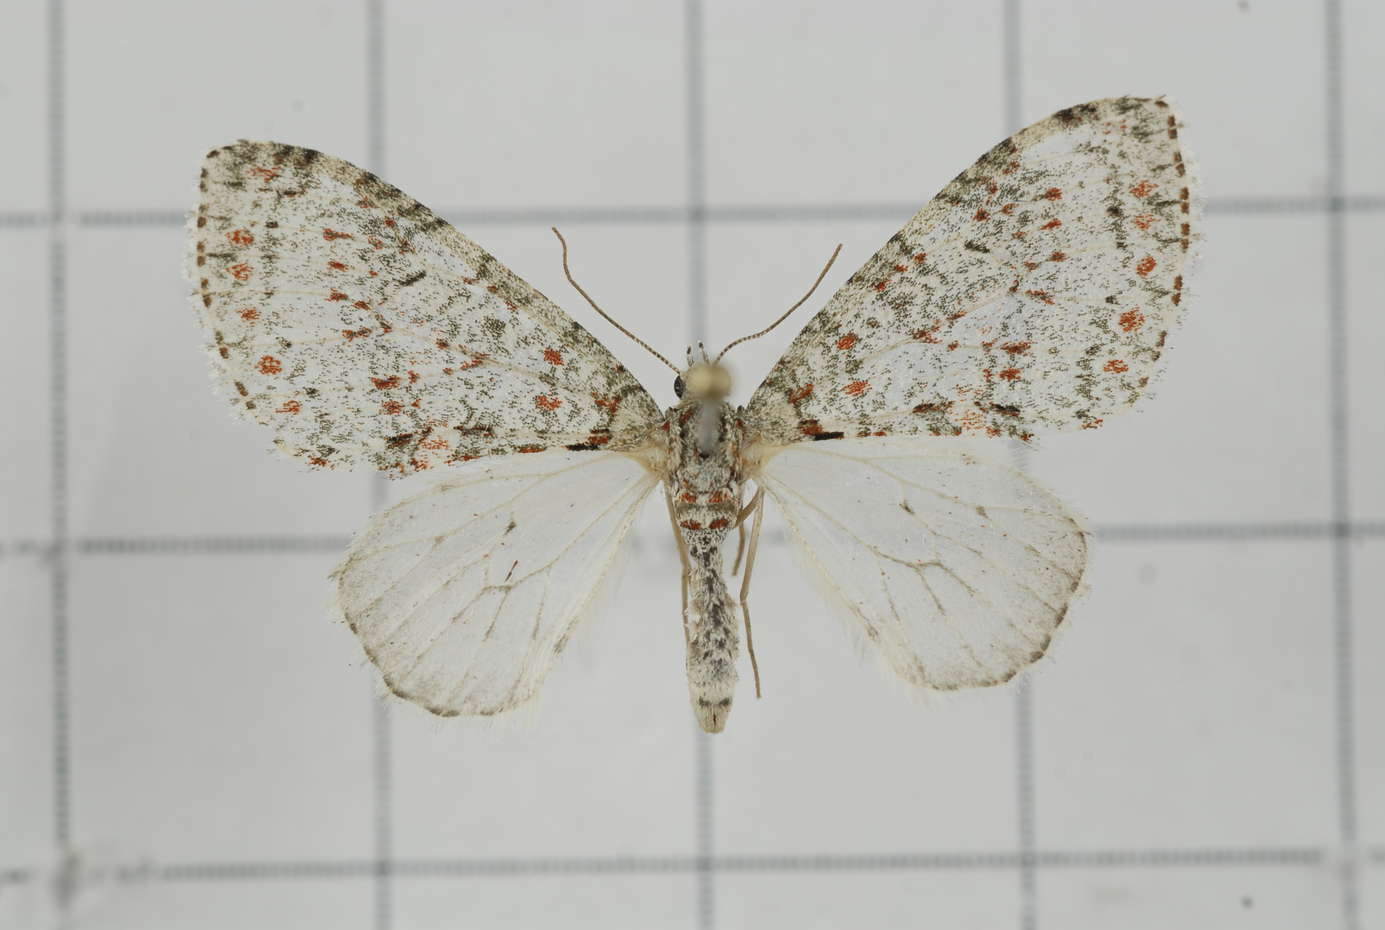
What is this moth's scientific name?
Trichopterigia sanguinipunctata sanguinipunctata
